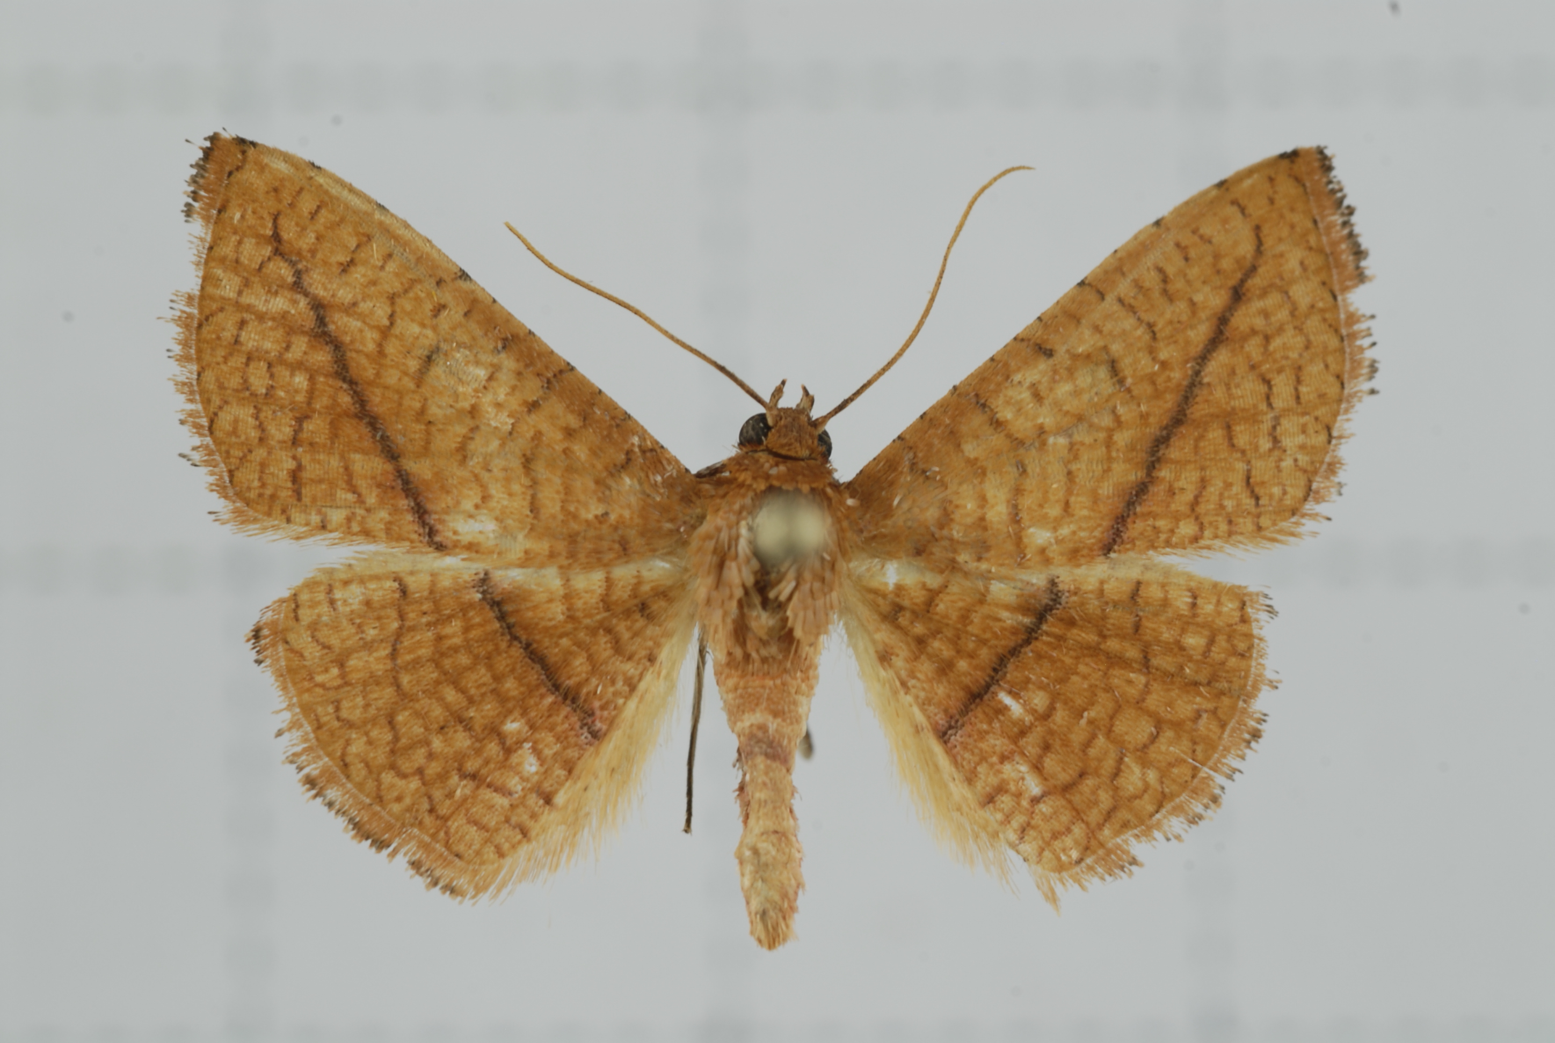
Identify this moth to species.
Striglina venia
